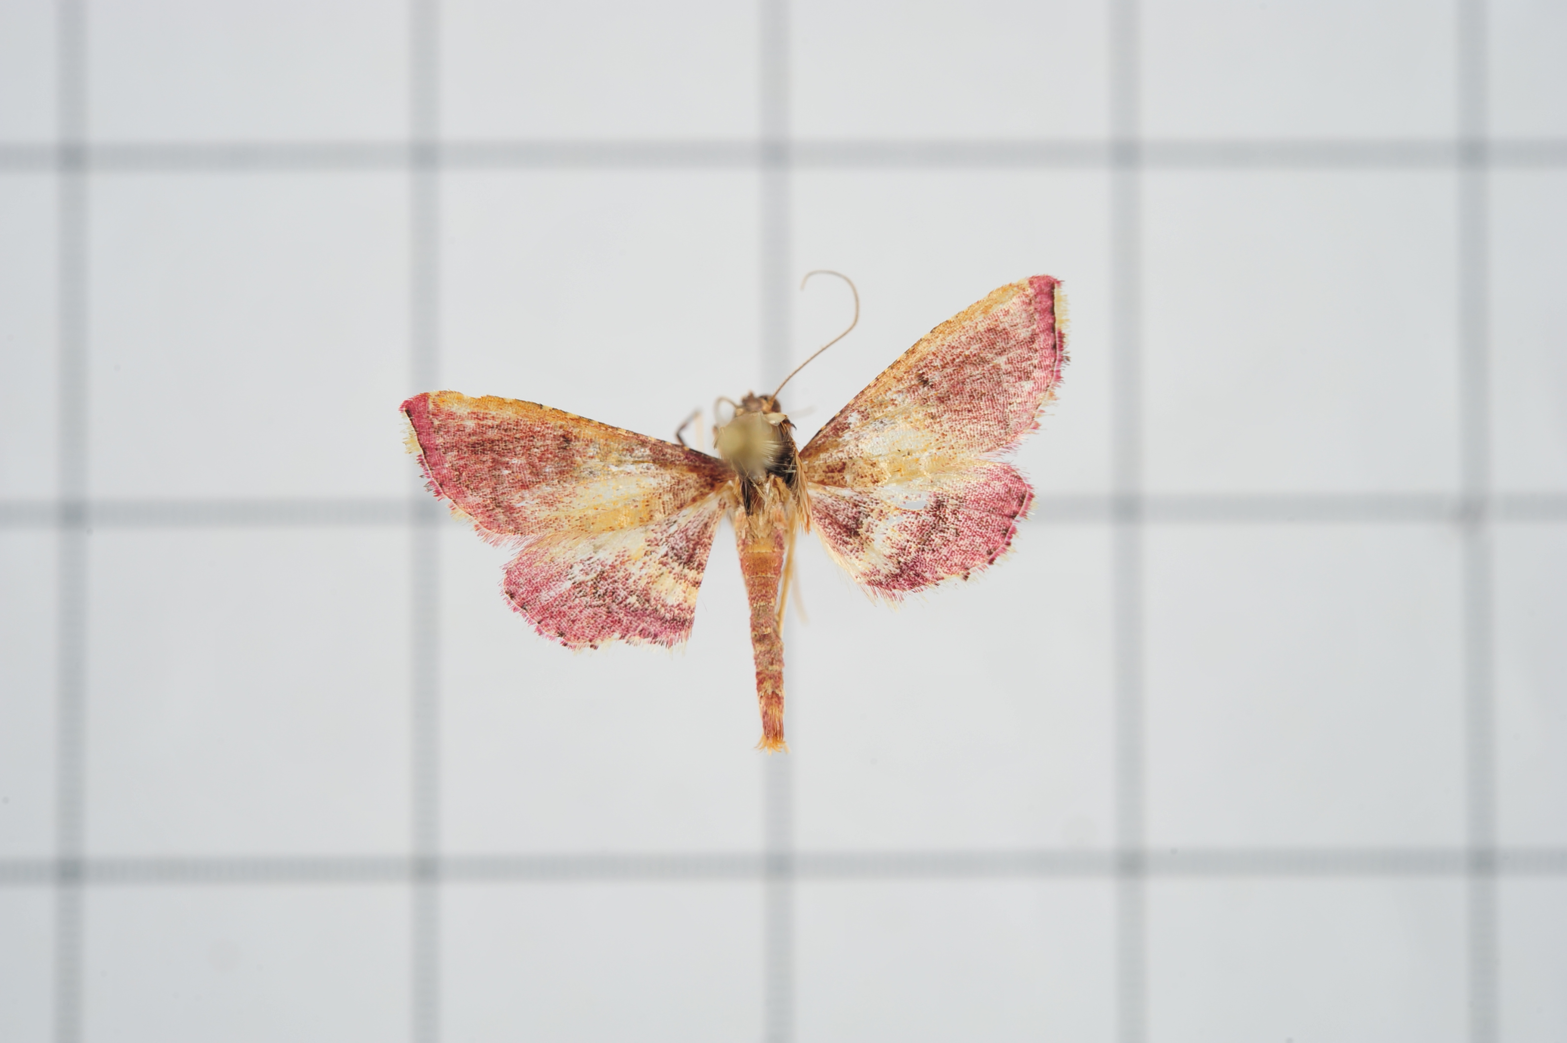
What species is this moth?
Endotricha mesenterialis
